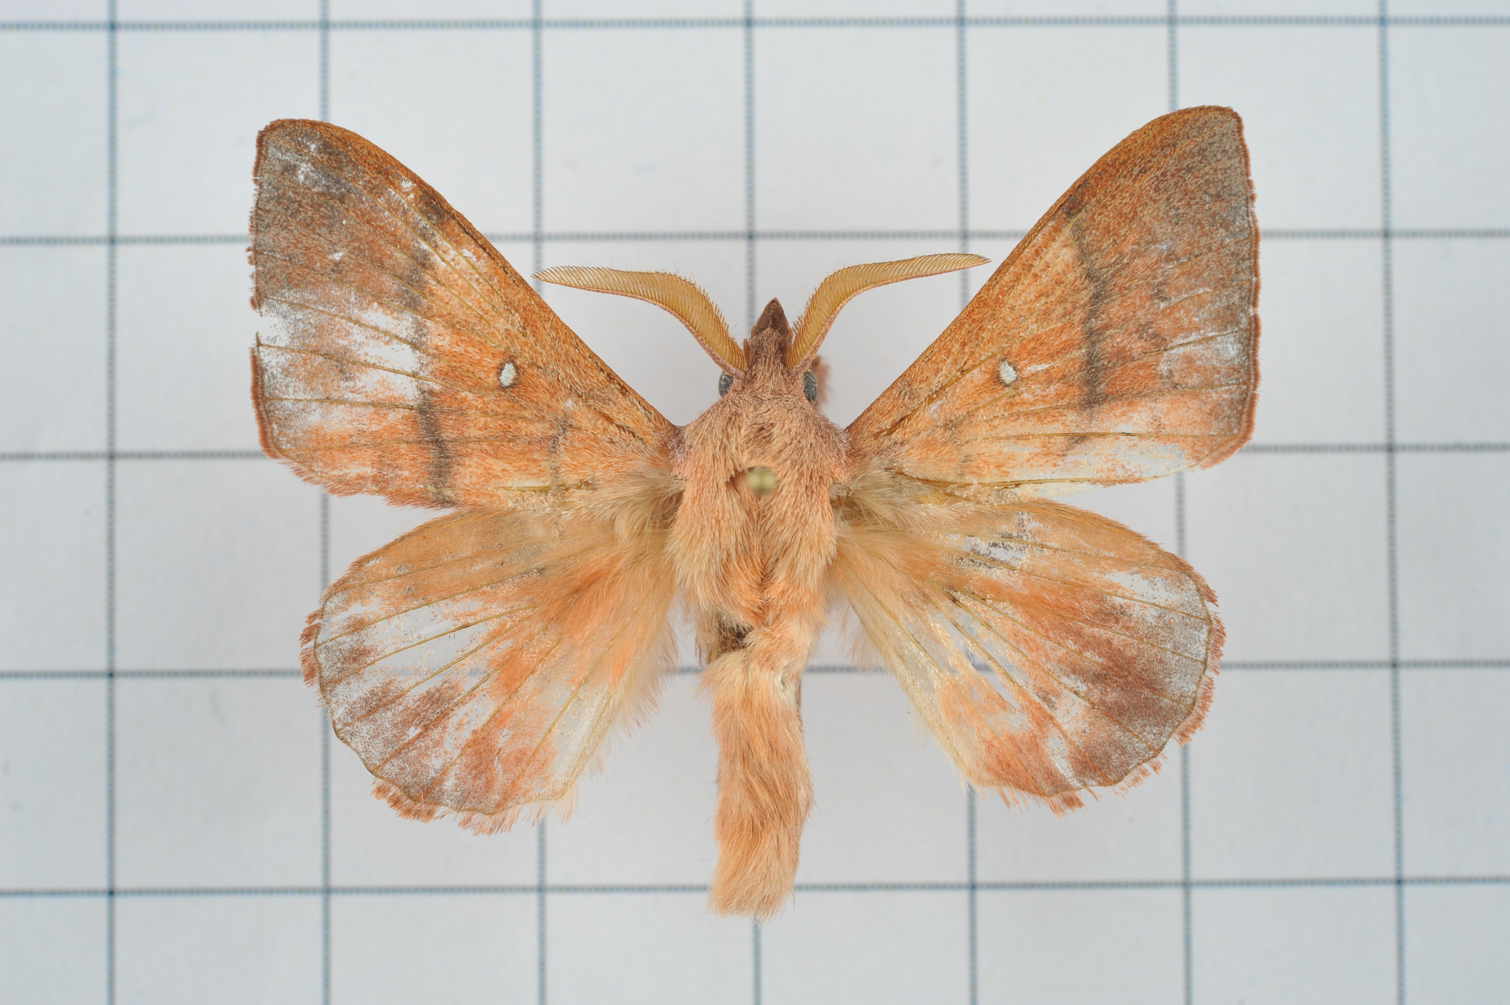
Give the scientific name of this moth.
Odonestis bheroba formosae
